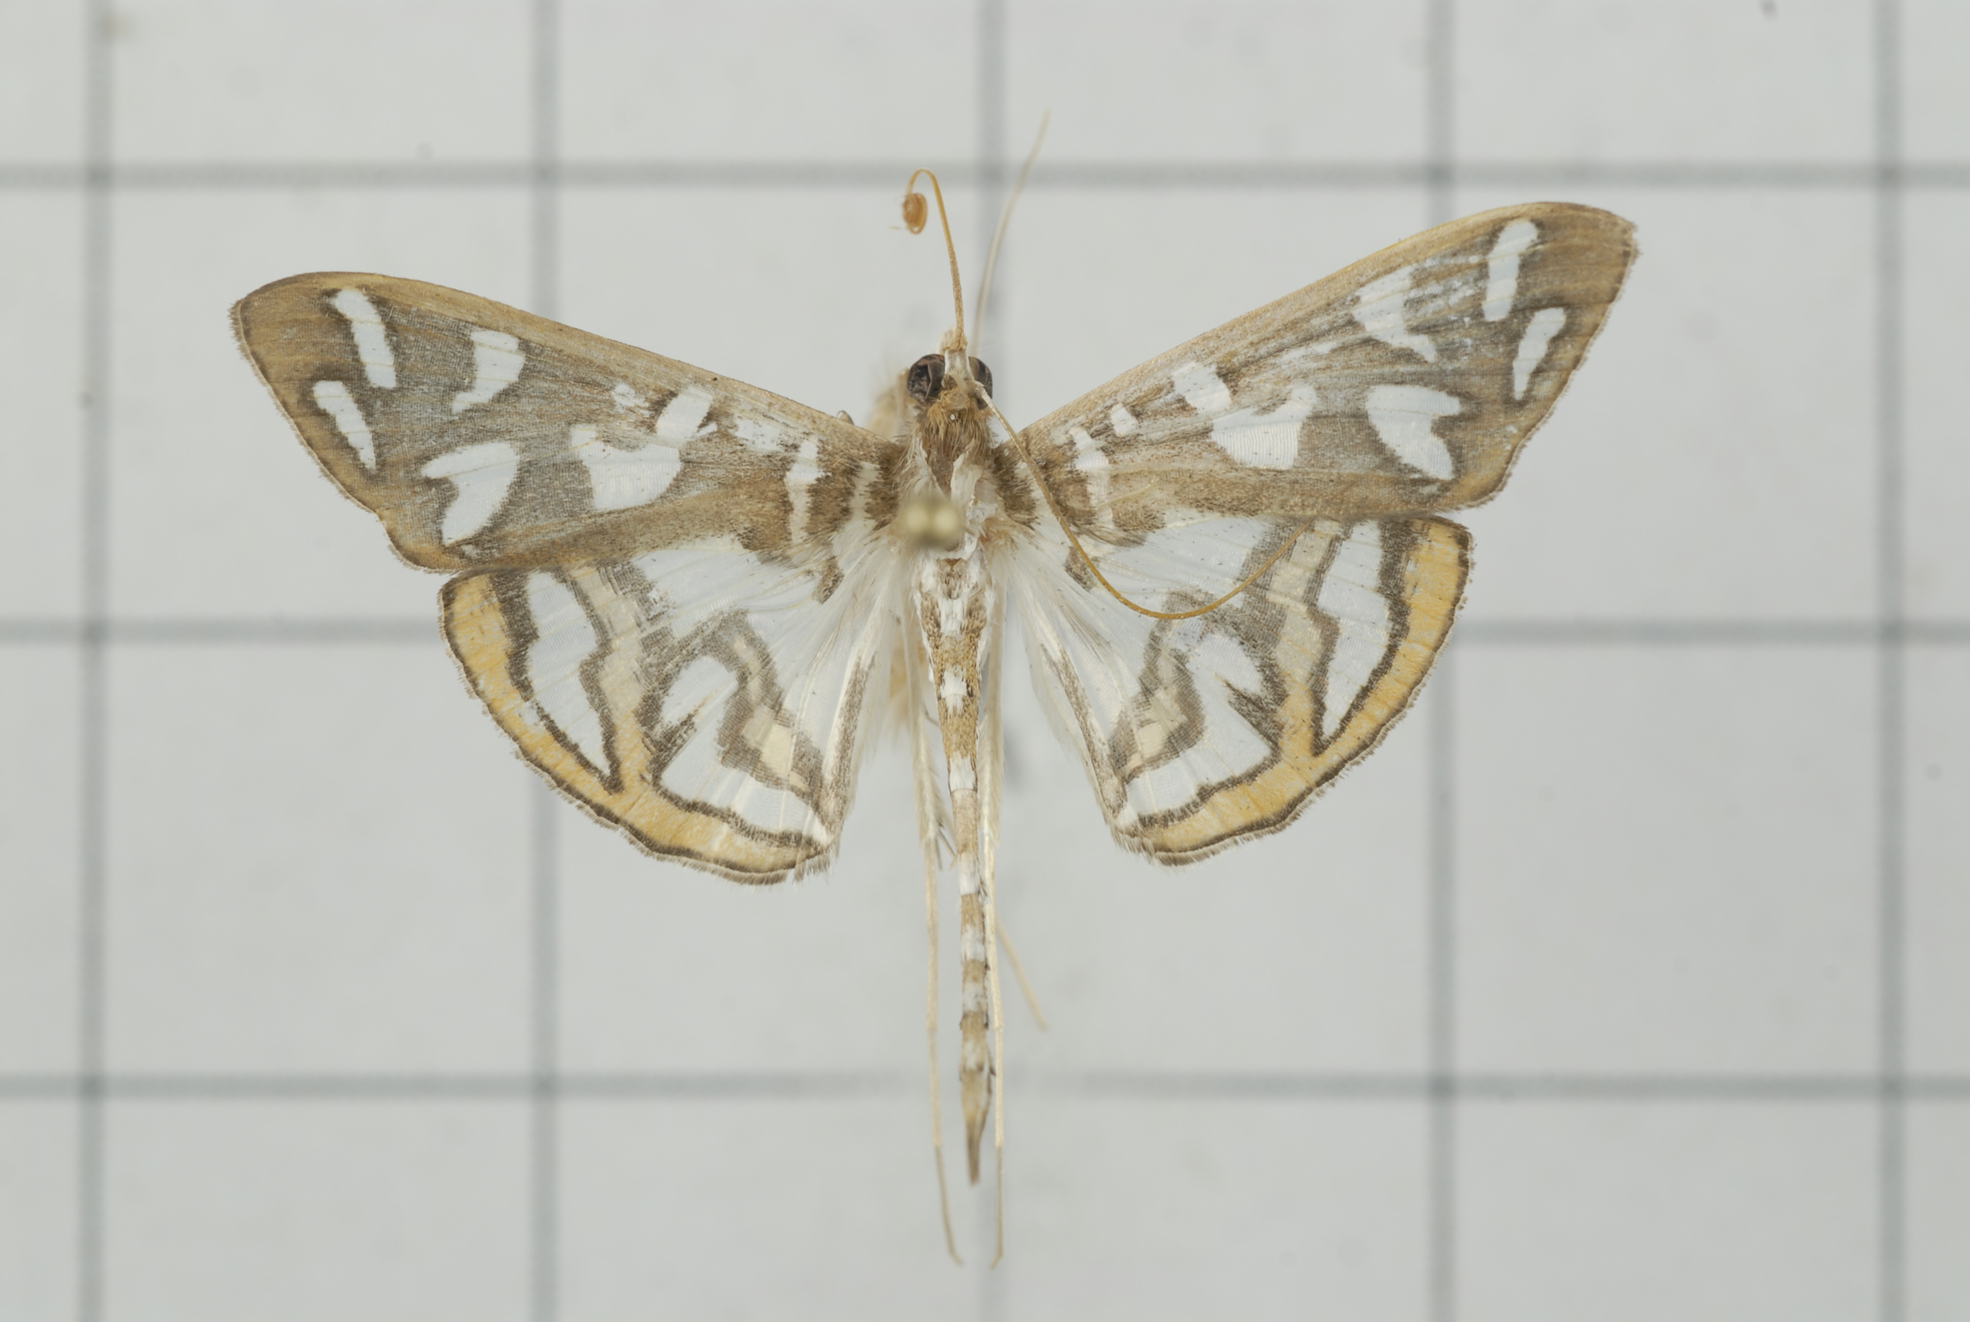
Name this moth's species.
Nausinoe perspectata
